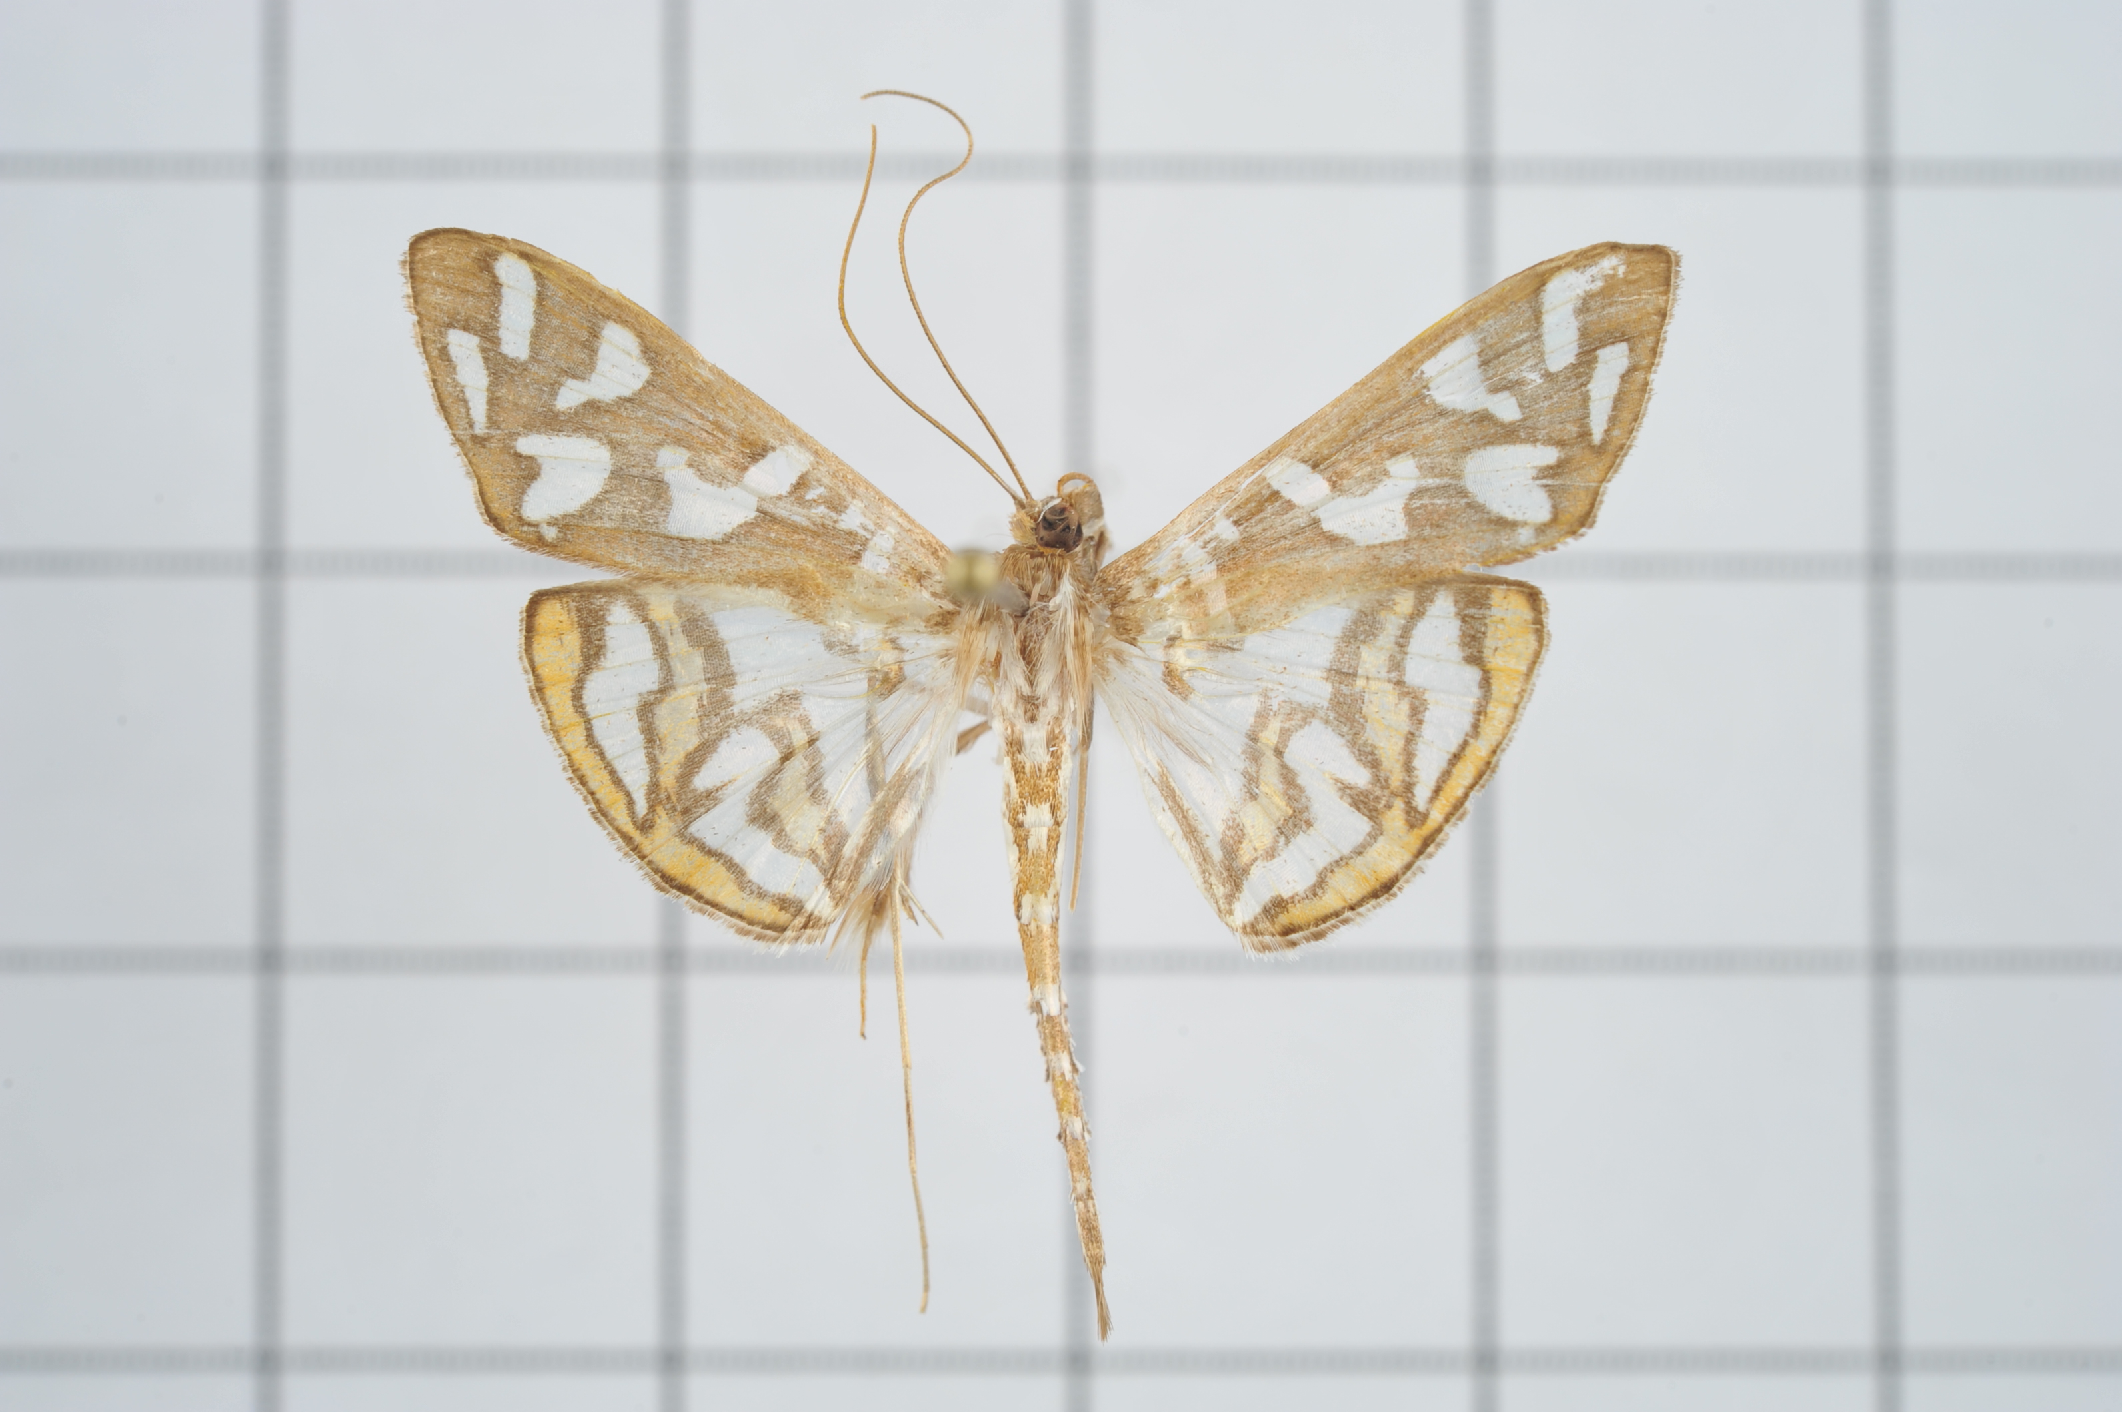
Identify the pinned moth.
Nausinoe perspectata
